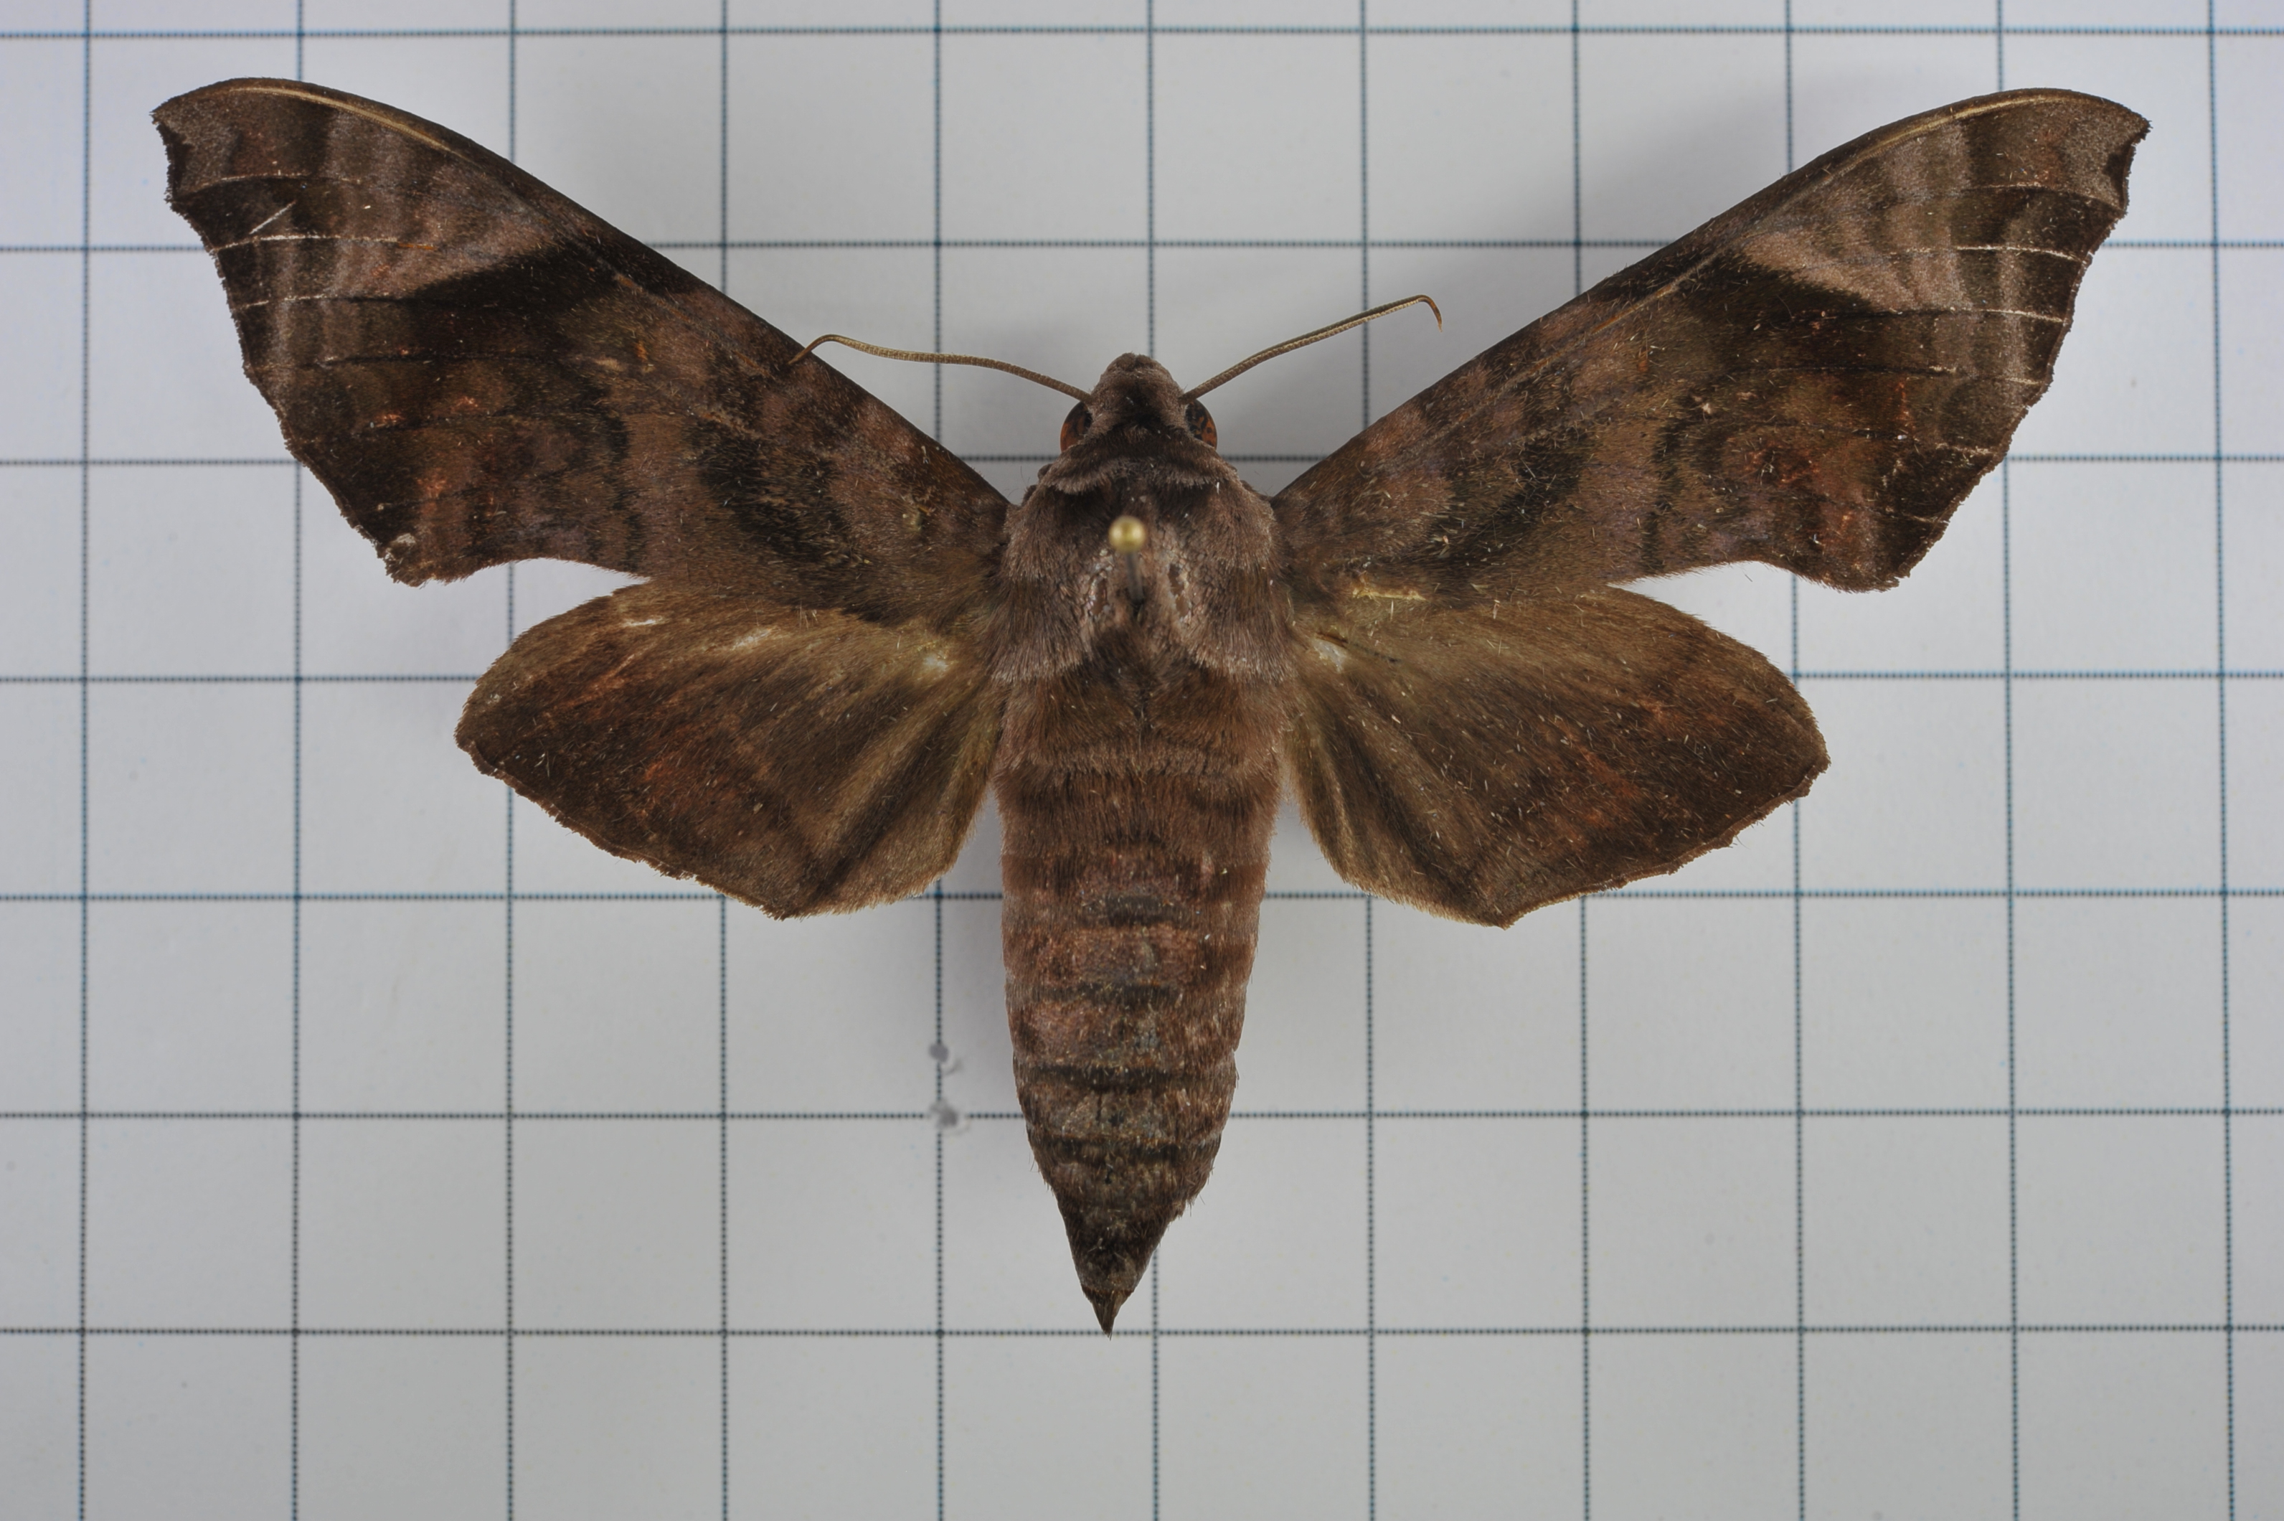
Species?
Acosmeryx castanea
